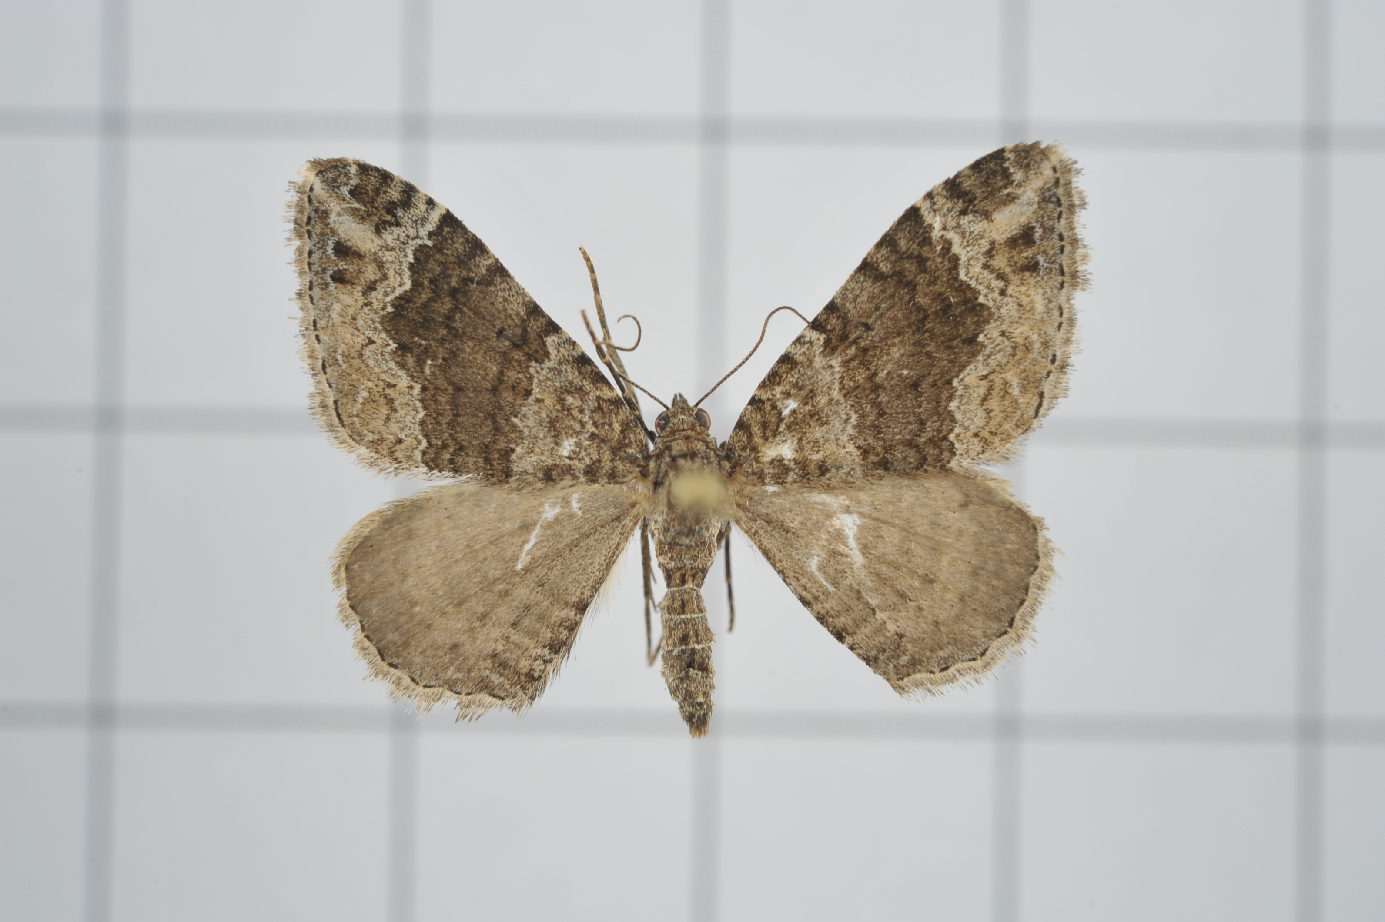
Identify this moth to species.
Xanthorhoe saturata
